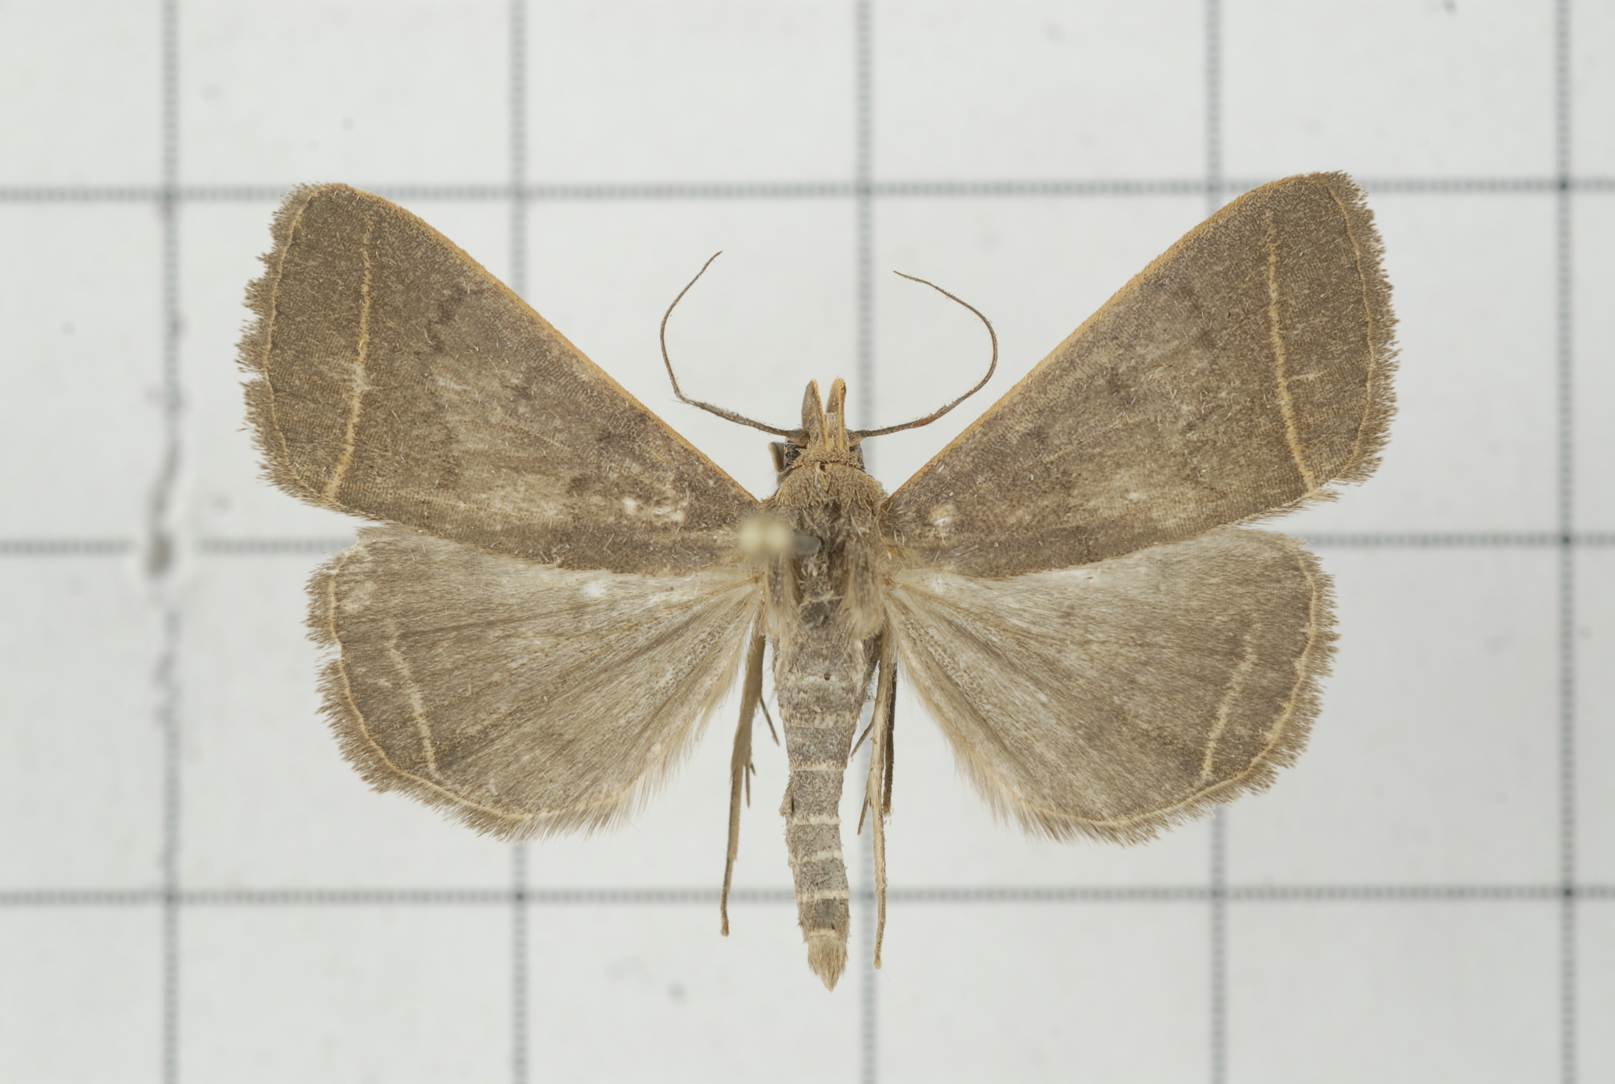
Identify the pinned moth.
Simplicia cornicalis
